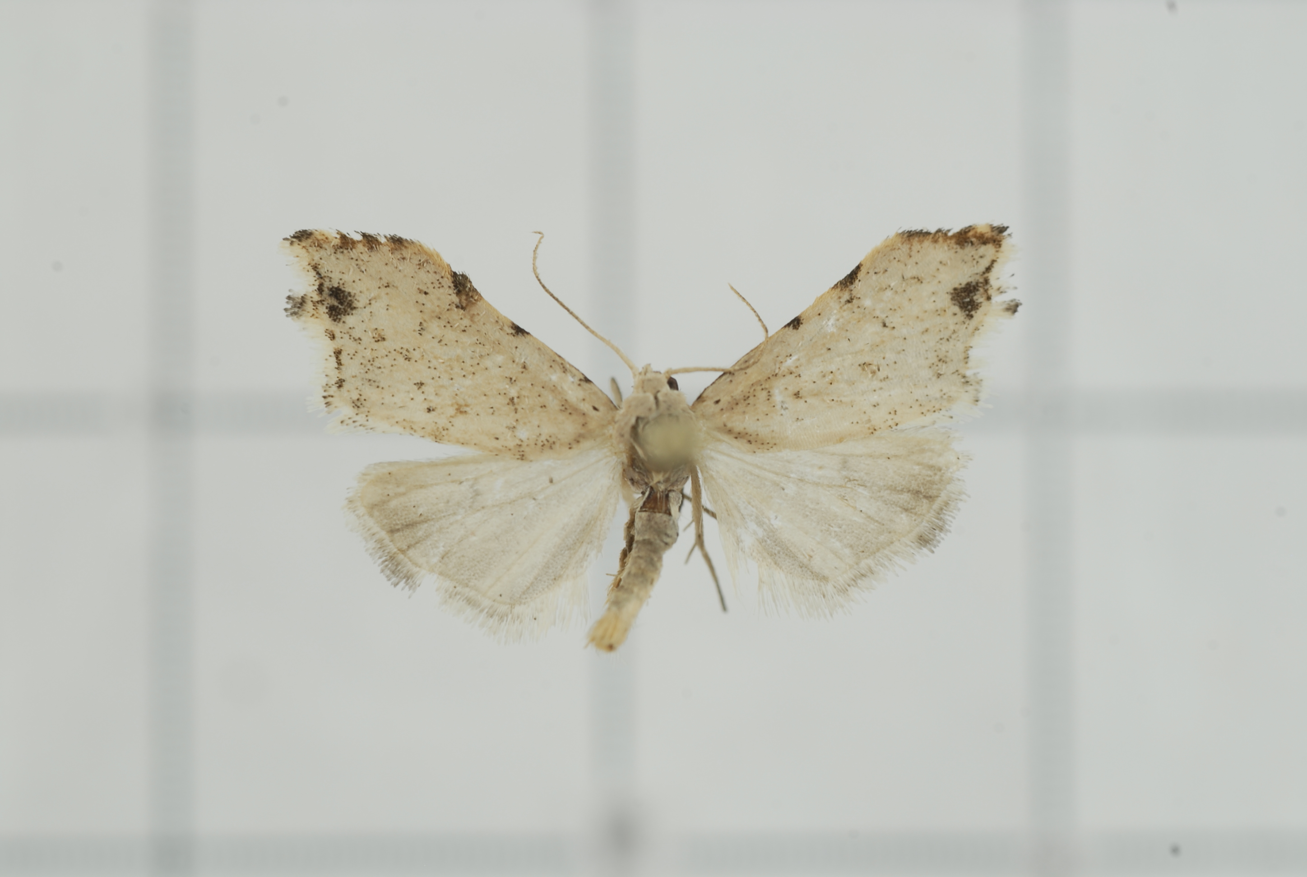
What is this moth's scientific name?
Oxacme cretacea
